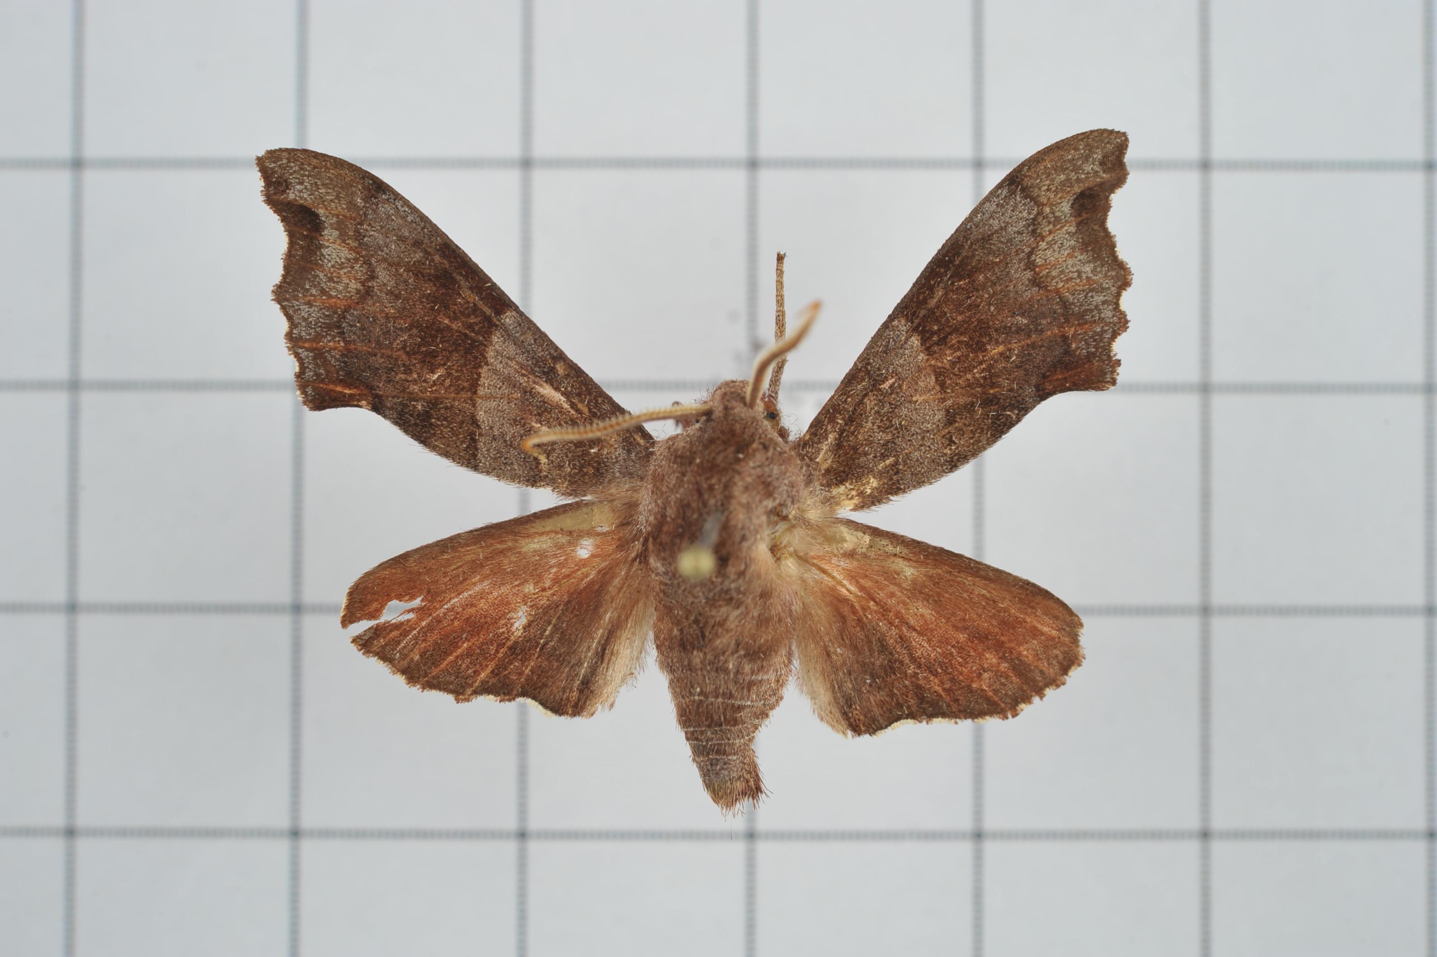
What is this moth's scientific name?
Cypoides chinensis
